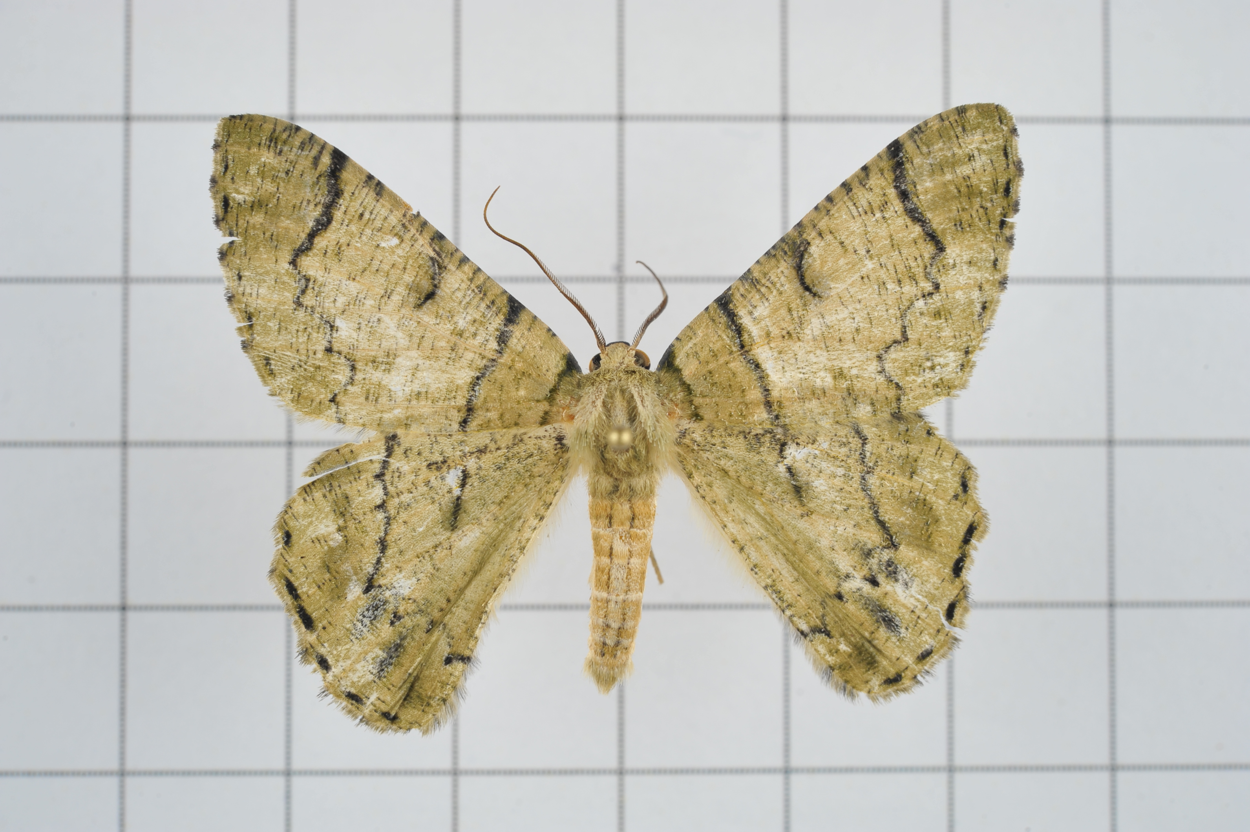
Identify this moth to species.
Lophophelma iterans onerosus
